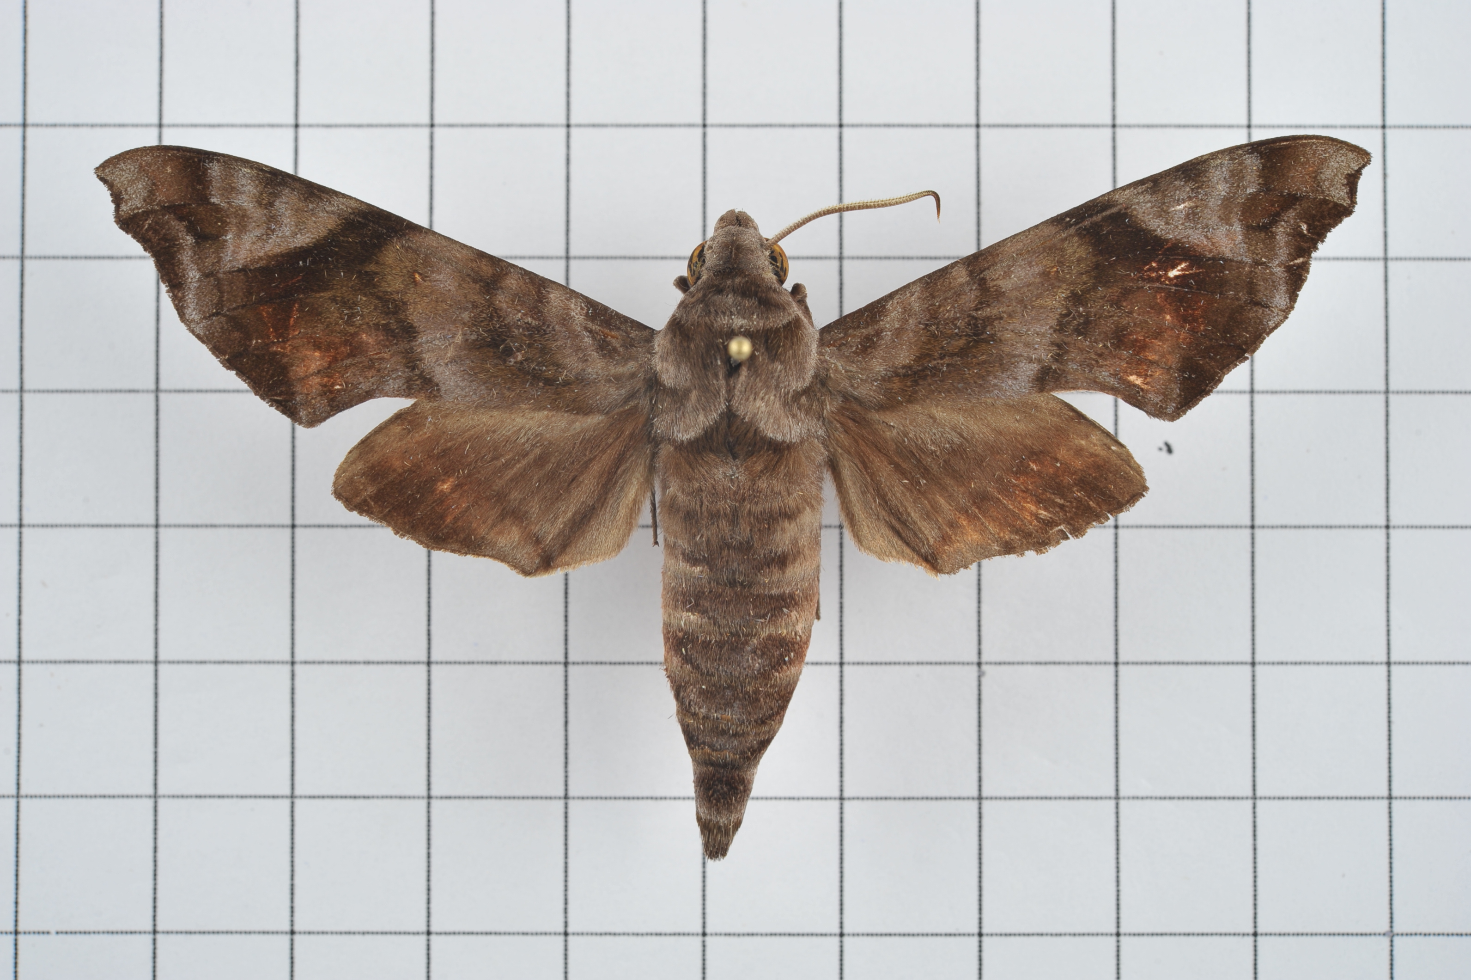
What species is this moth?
Acosmeryx castanea
